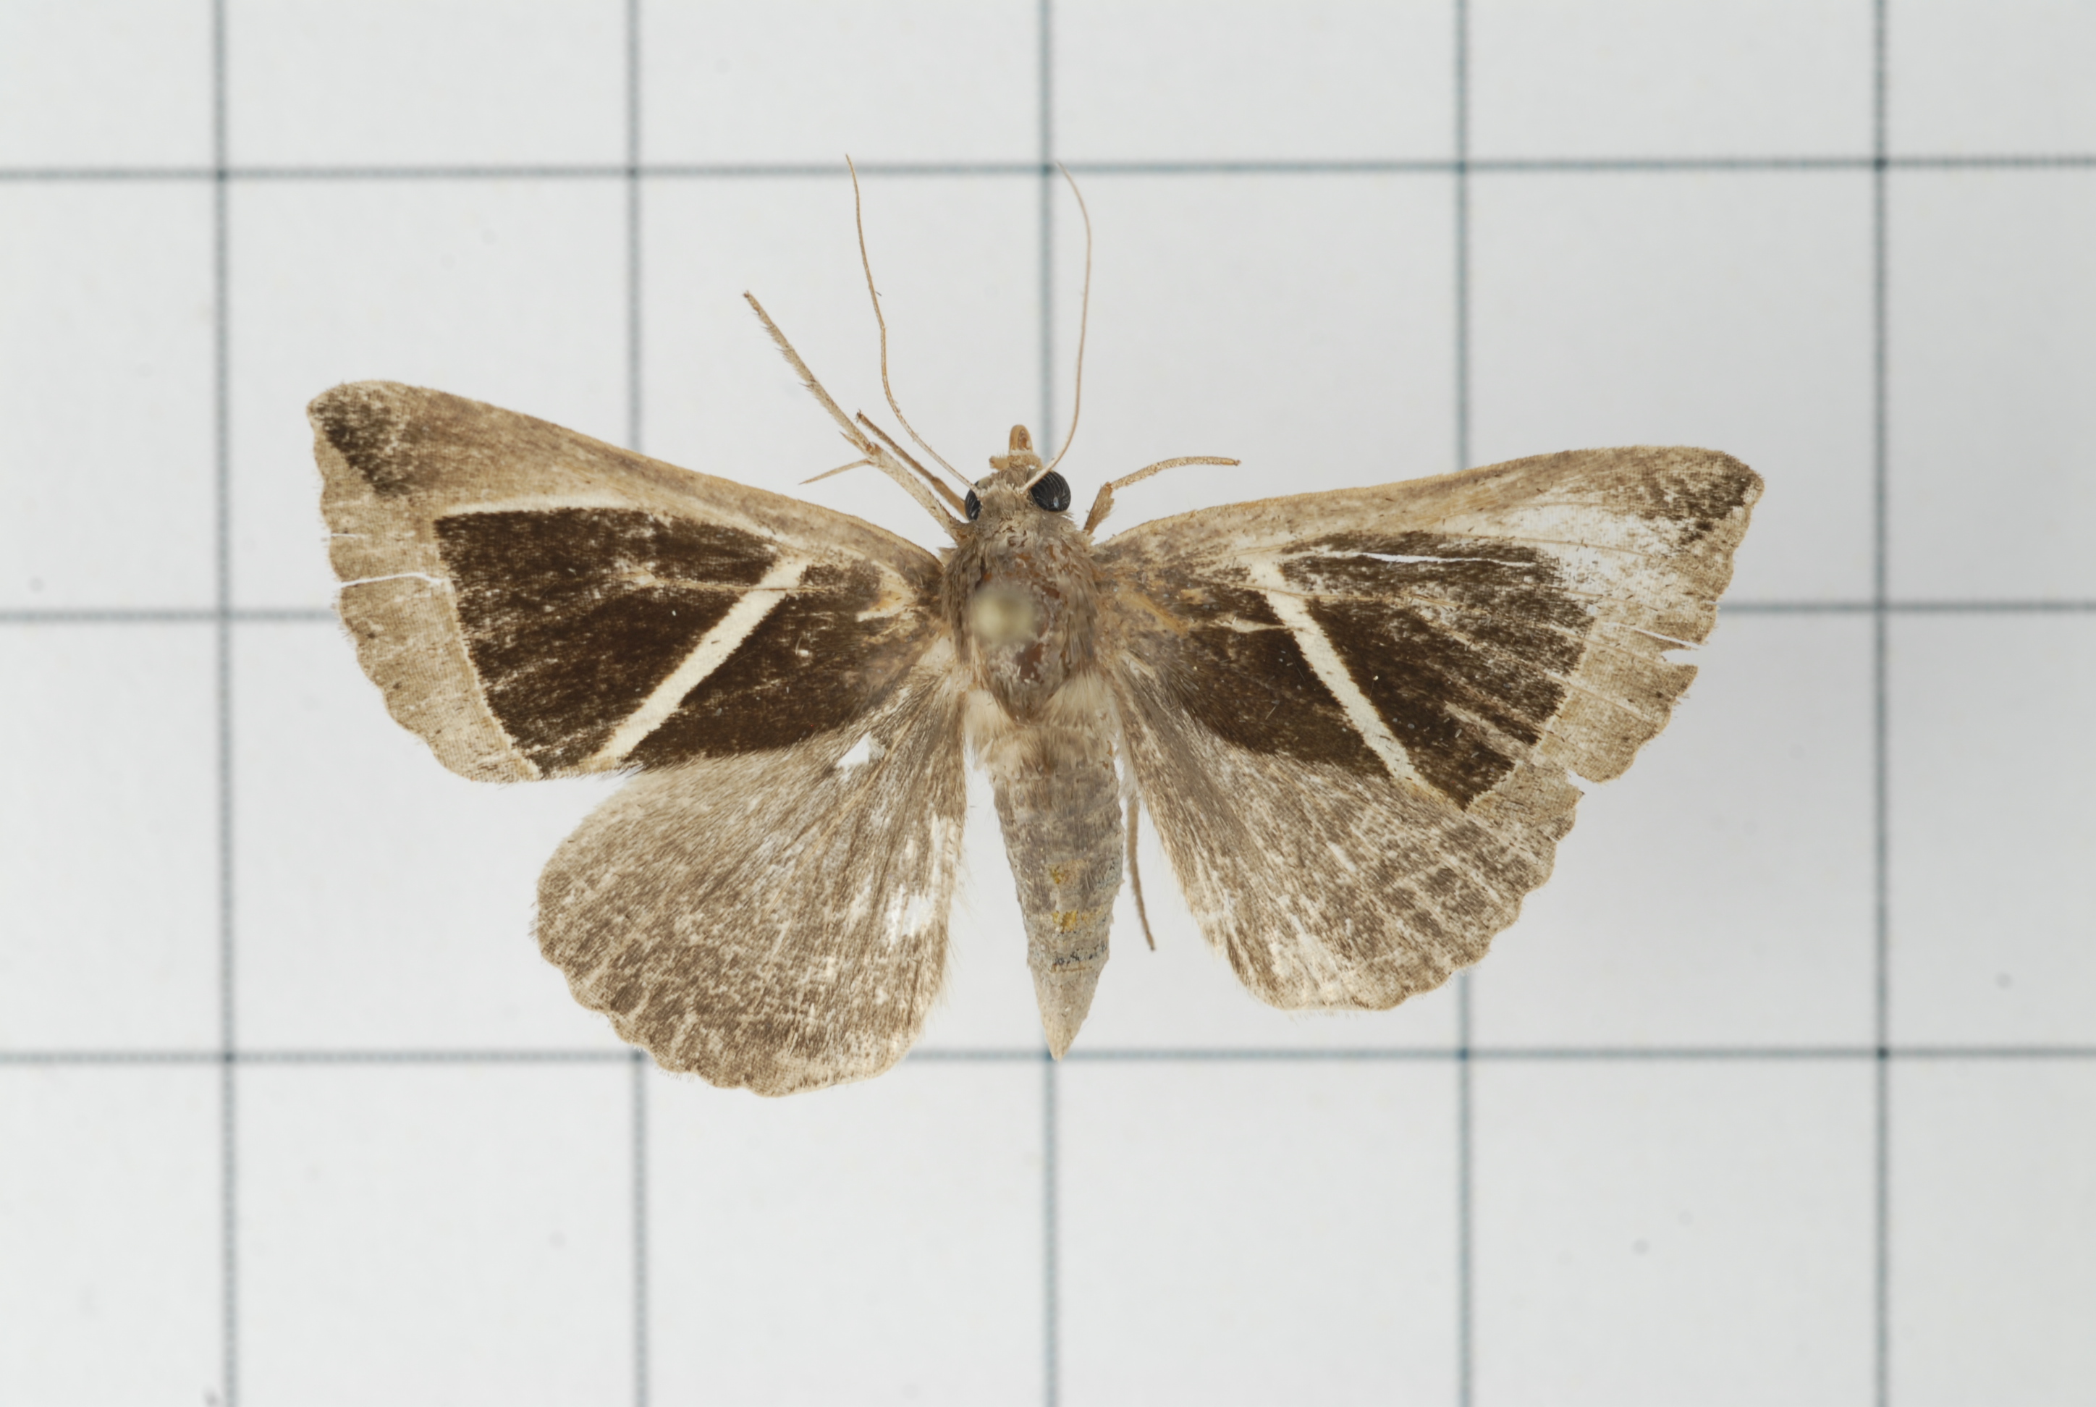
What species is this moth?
Chalciope mygdon
